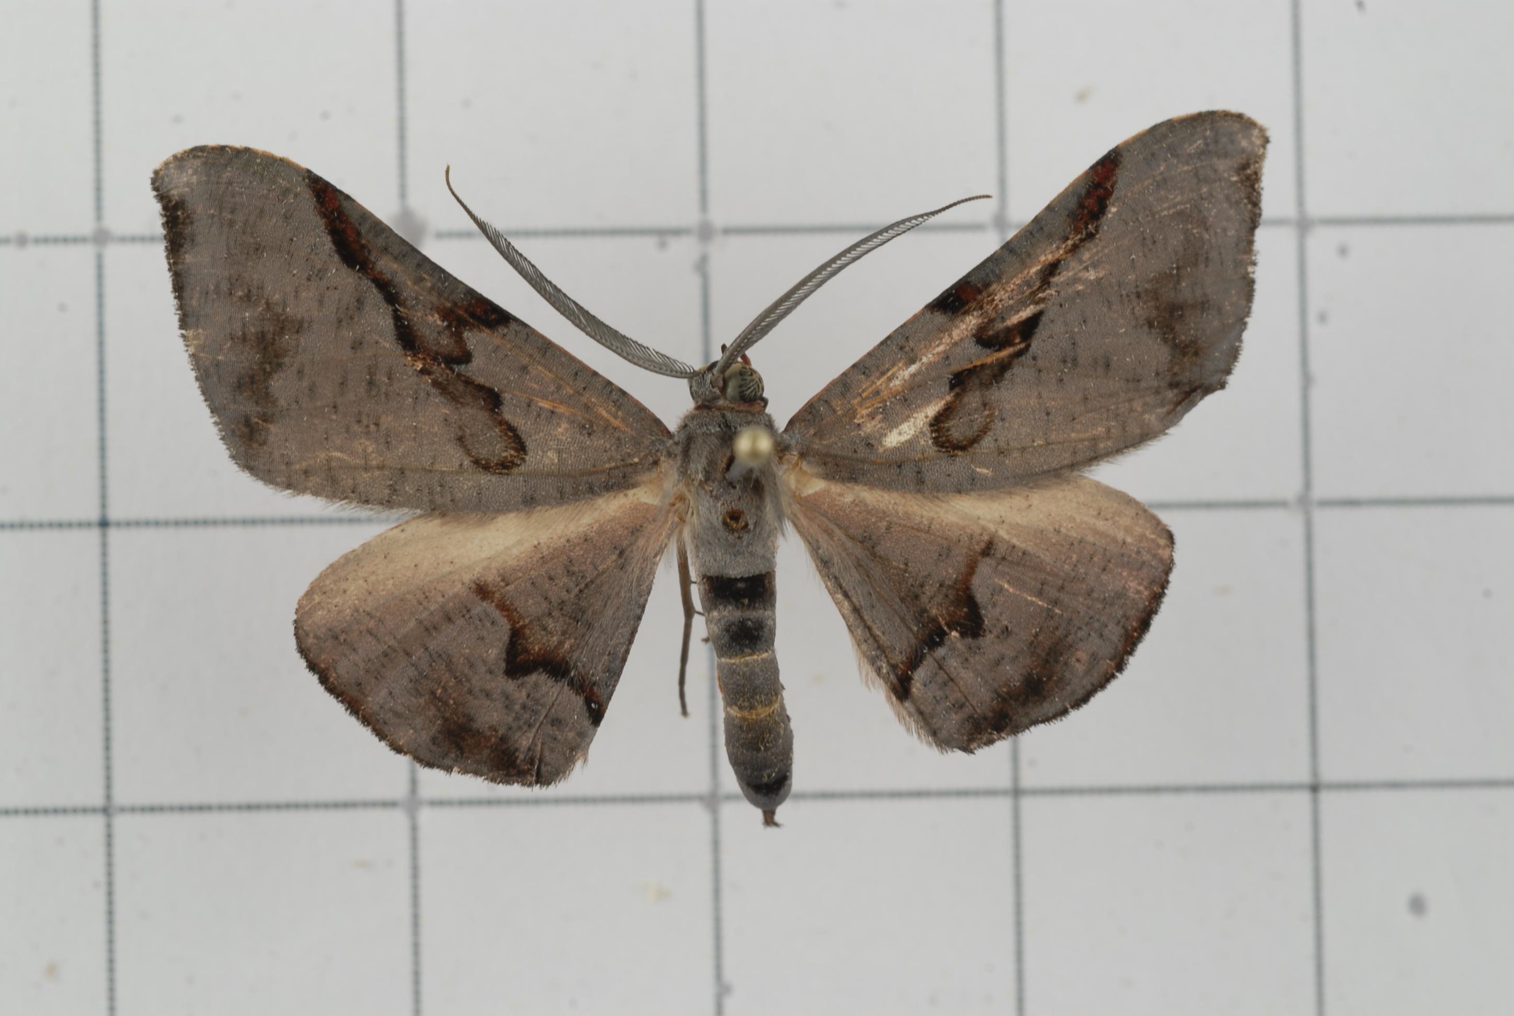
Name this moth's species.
Hypochrosis baenzigeri
